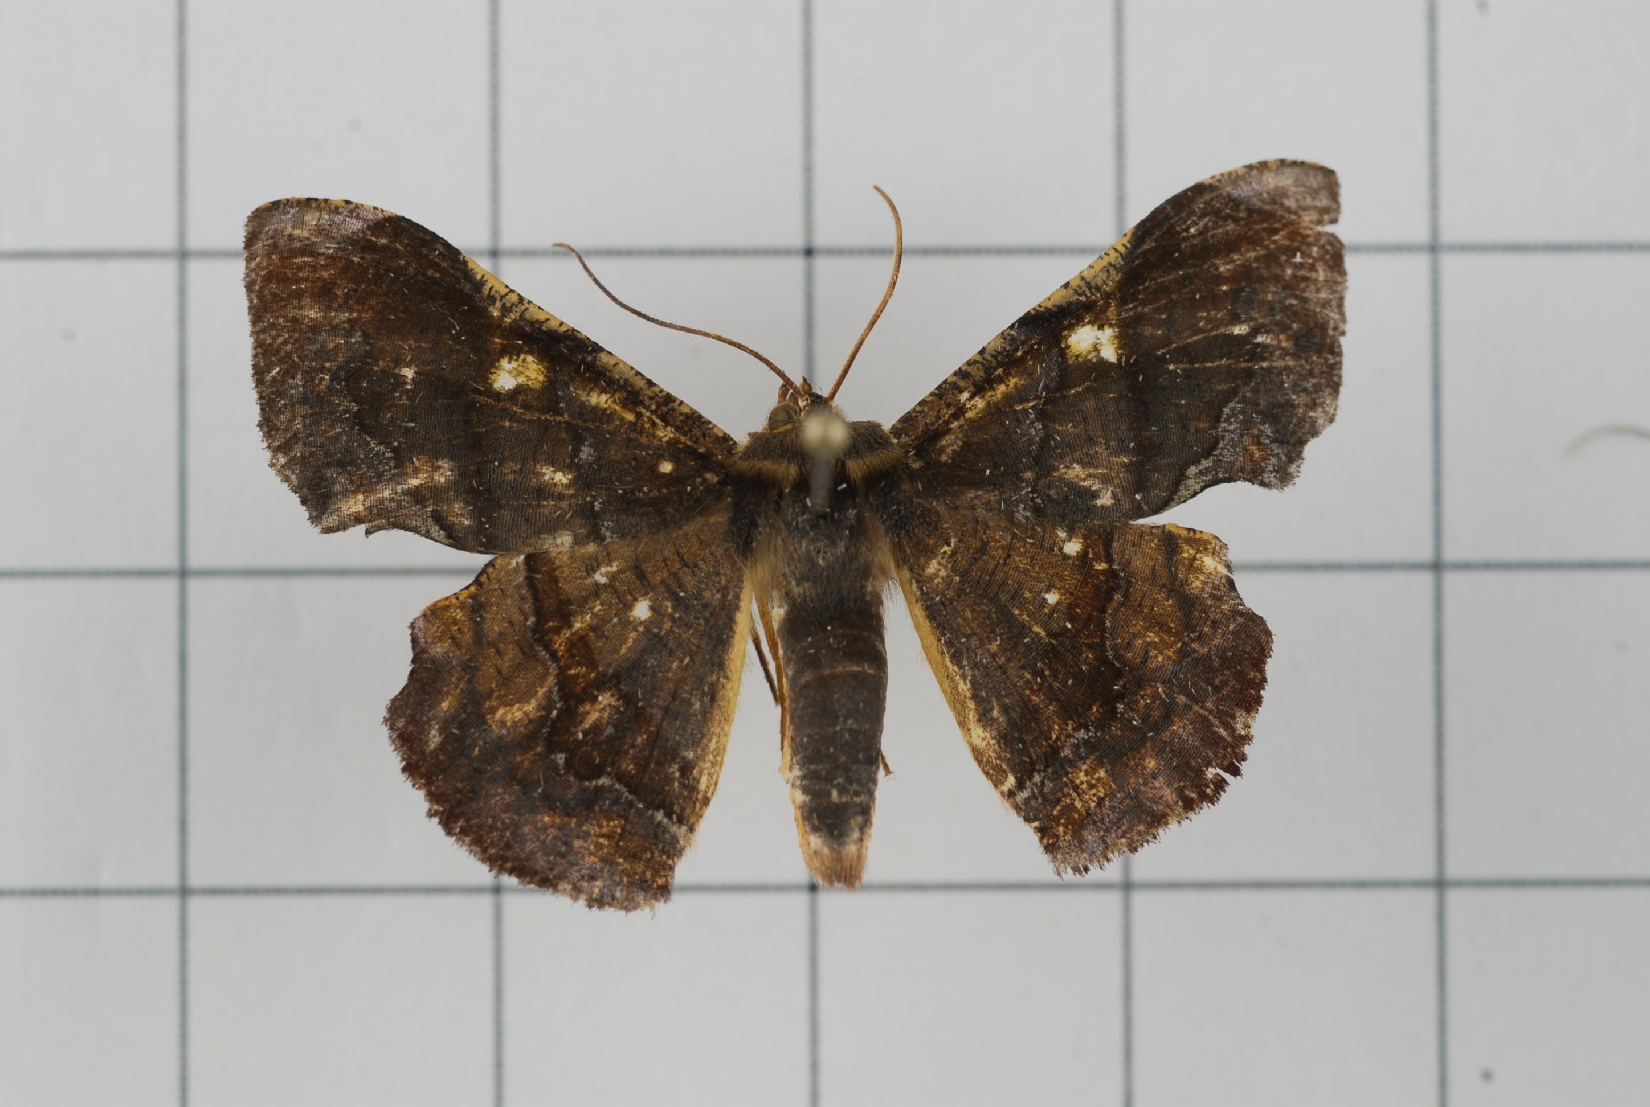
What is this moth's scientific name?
Fascellina chromataria
